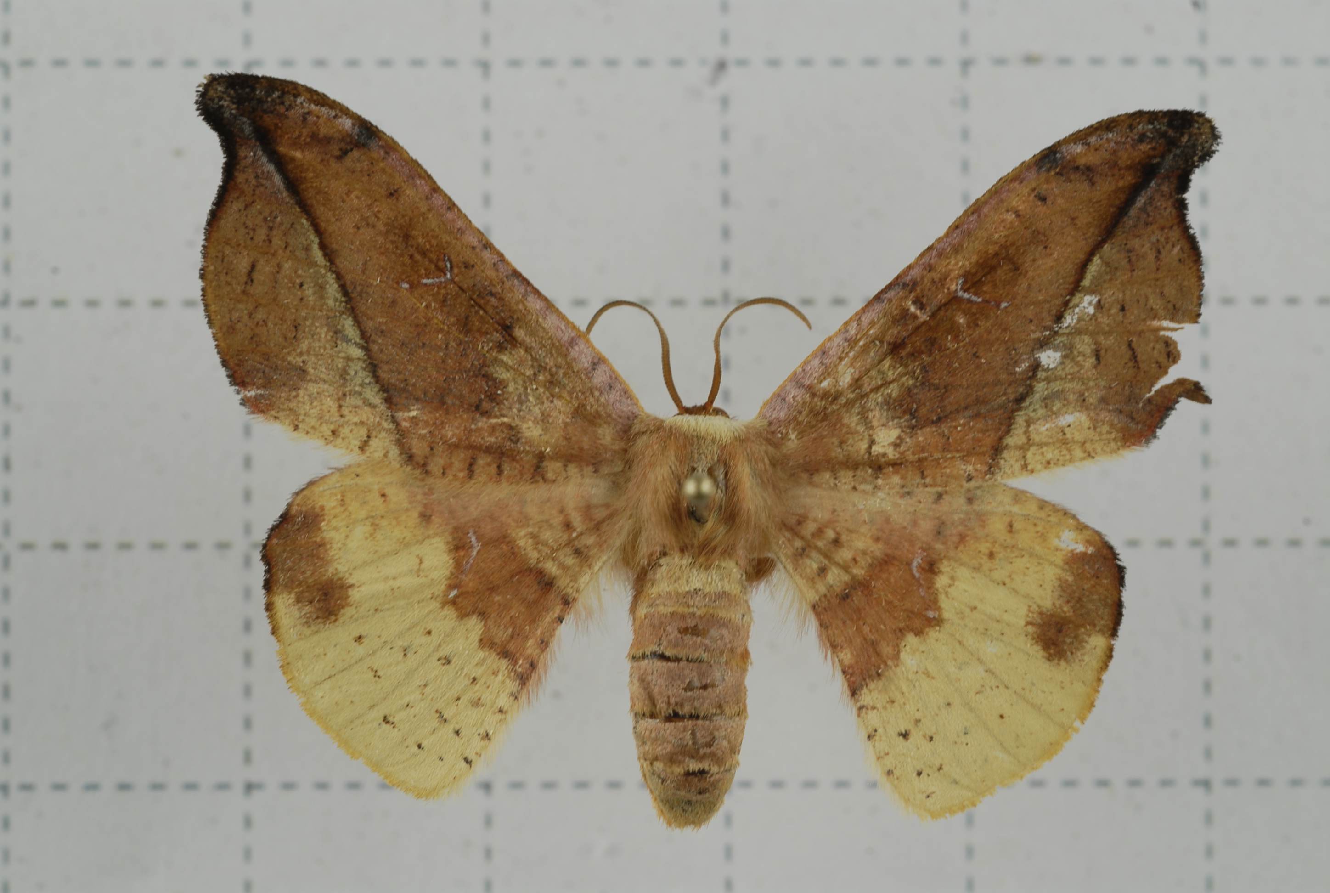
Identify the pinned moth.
Oreta brunnea
